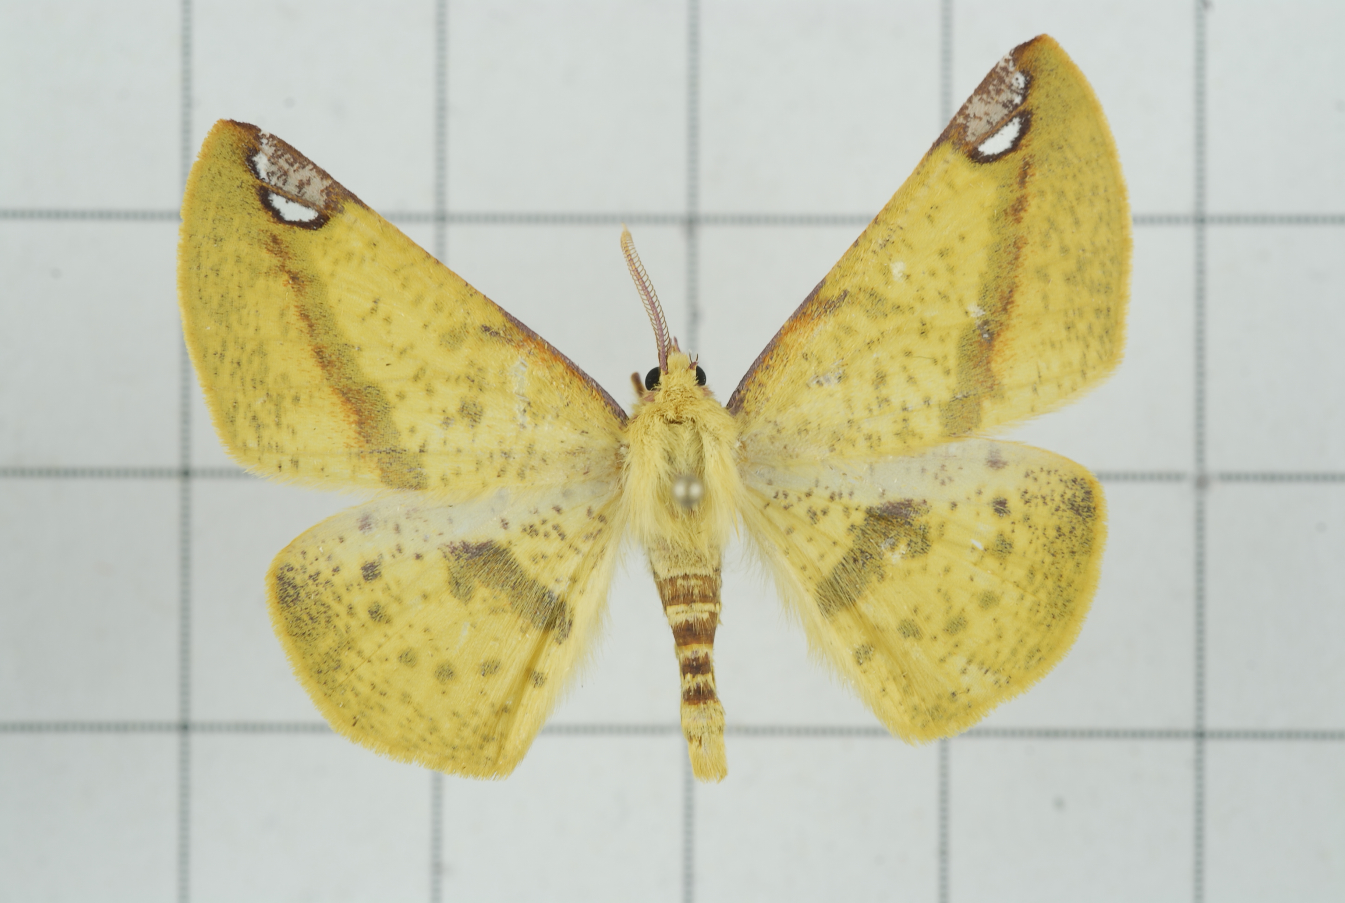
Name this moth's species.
Pseudomiza aurata
